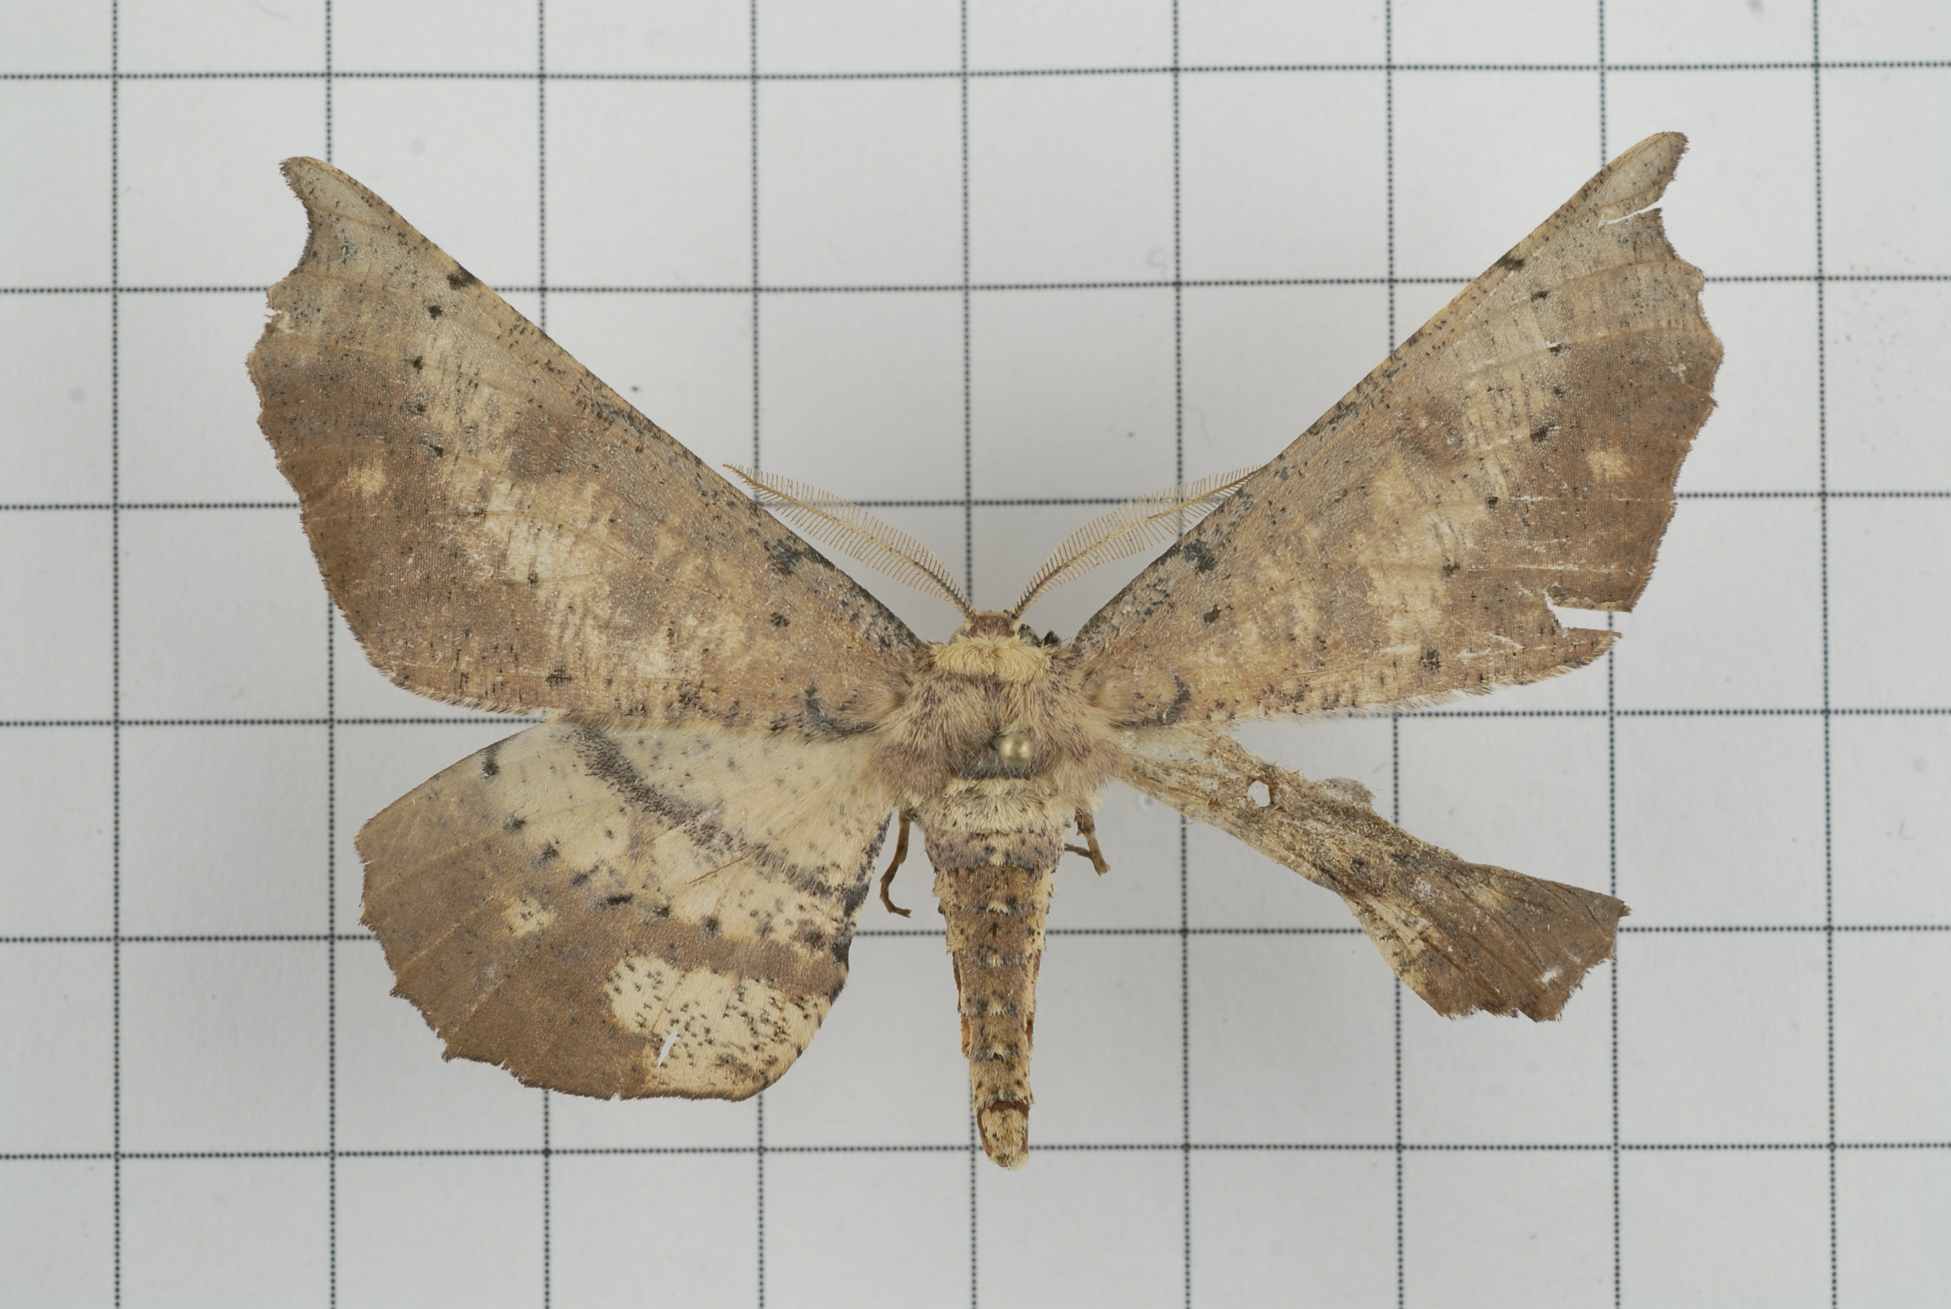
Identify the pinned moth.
Acrodontis mystica
